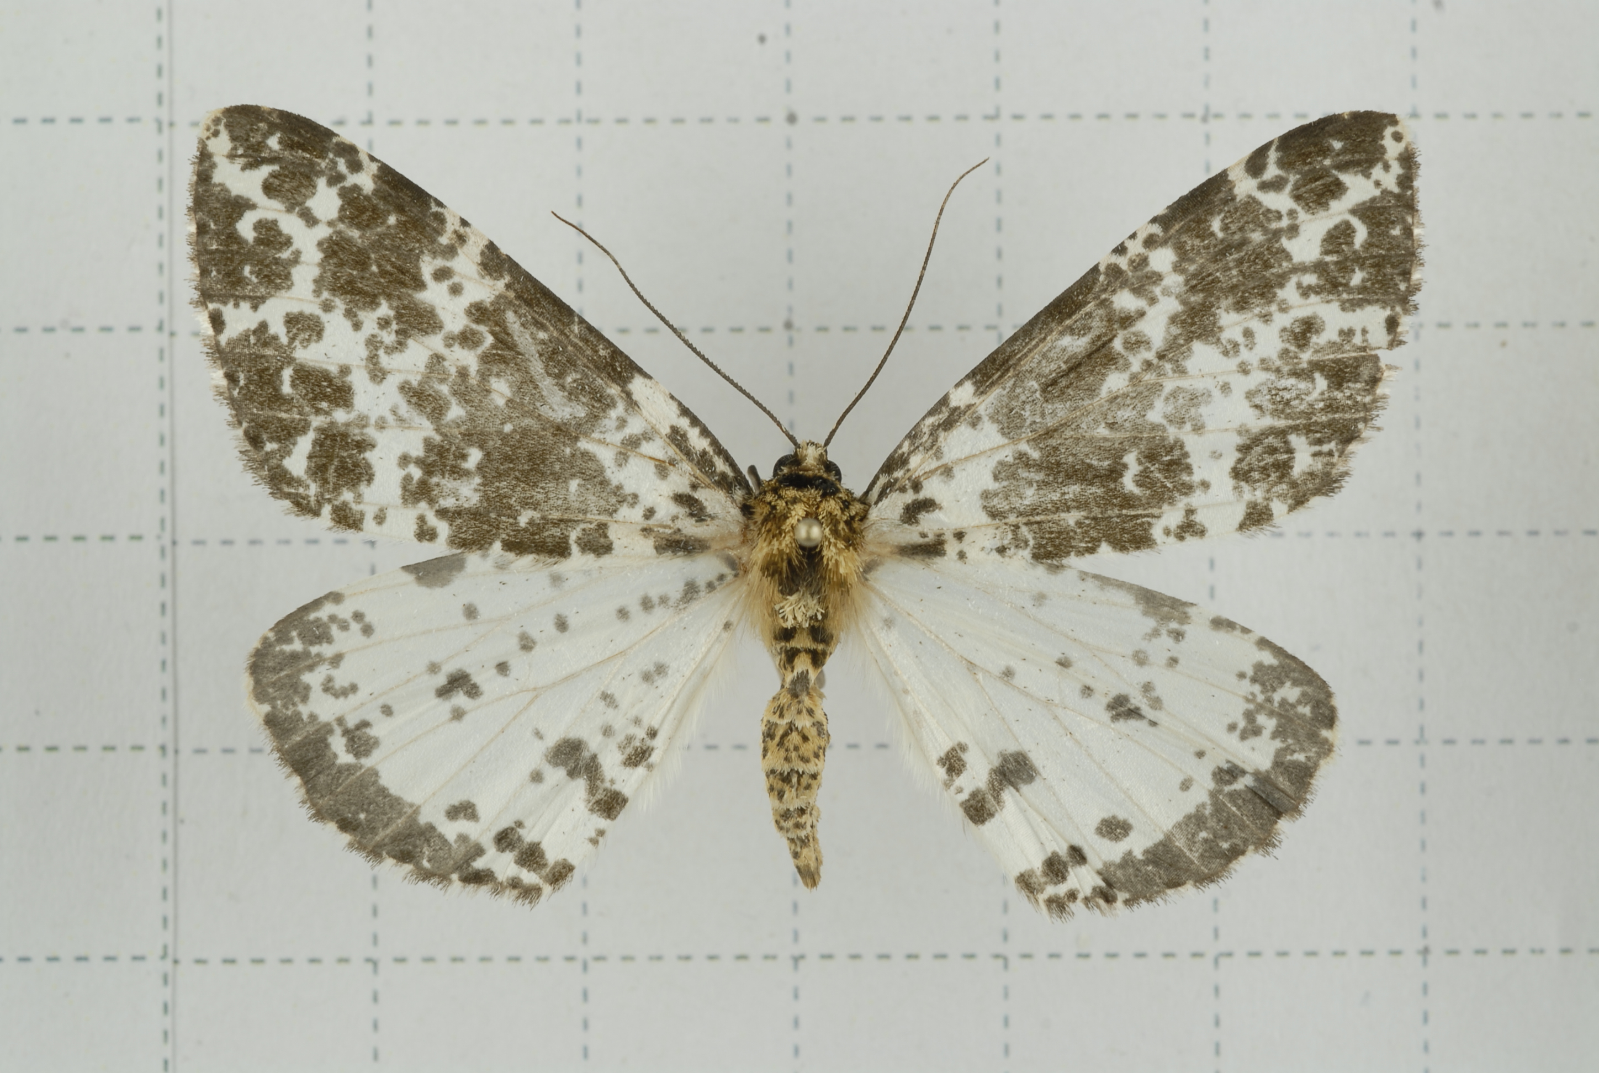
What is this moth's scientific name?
Arichanna picaria
